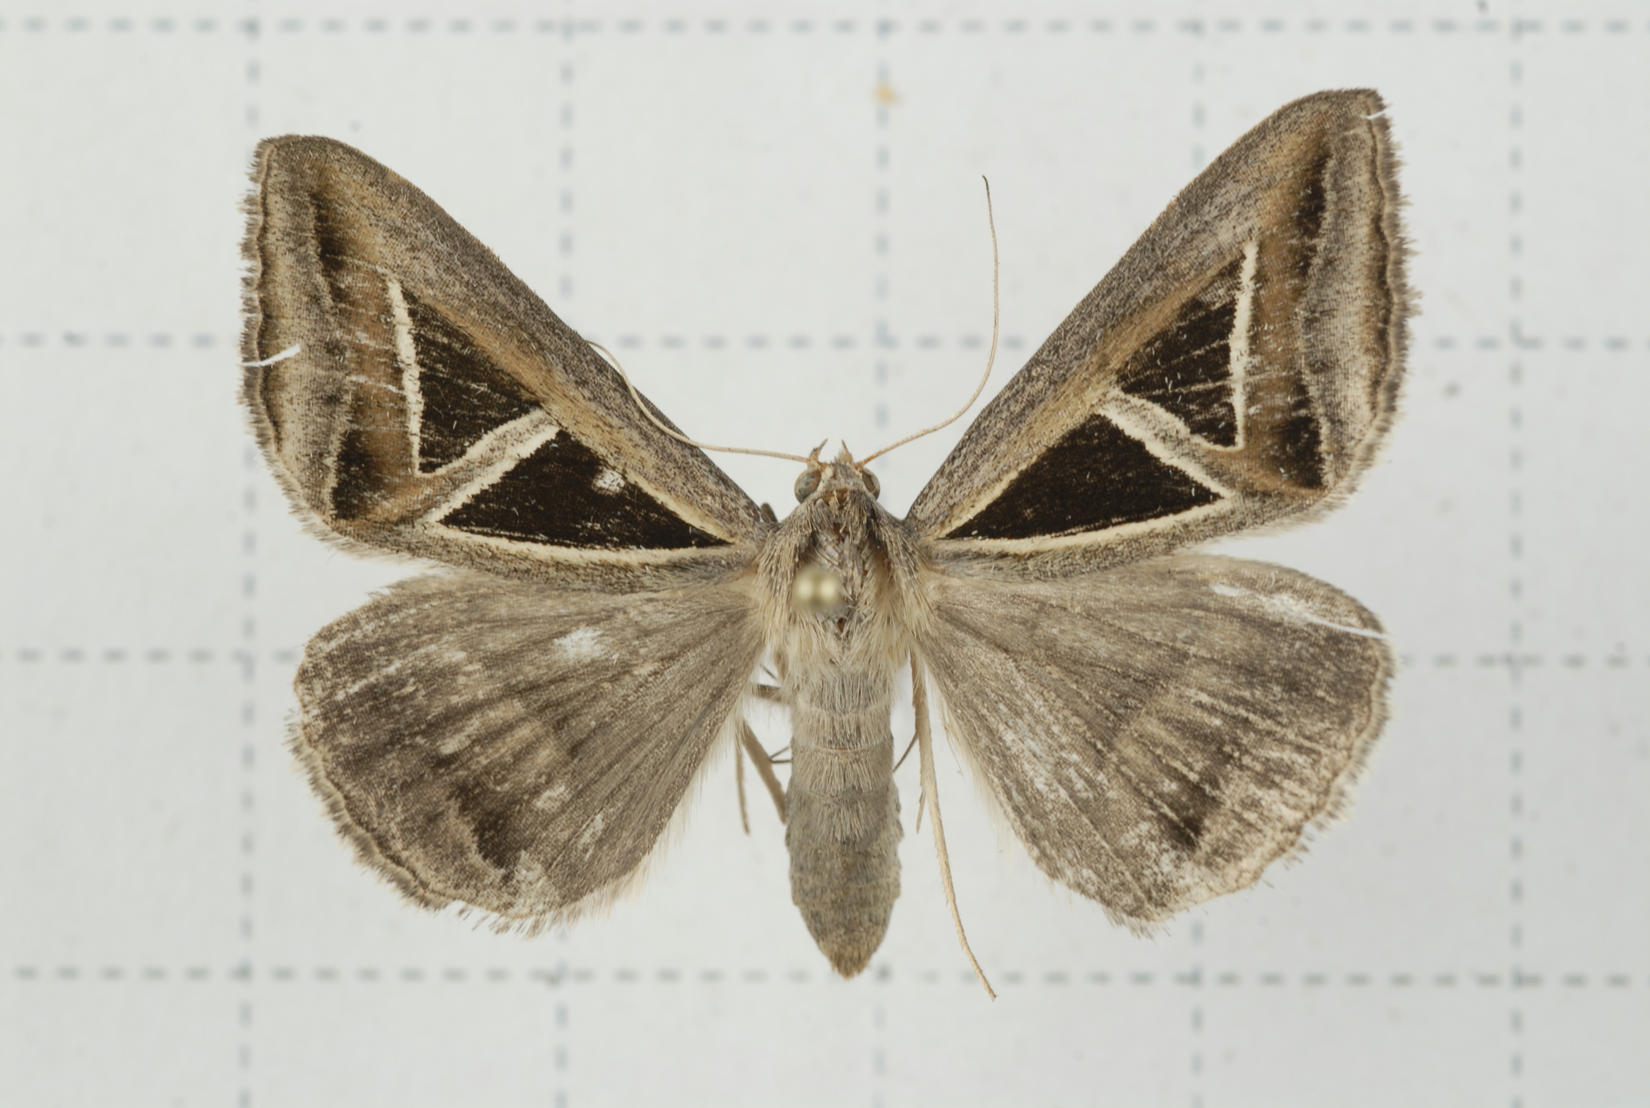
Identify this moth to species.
Trigonodes hyppasia
